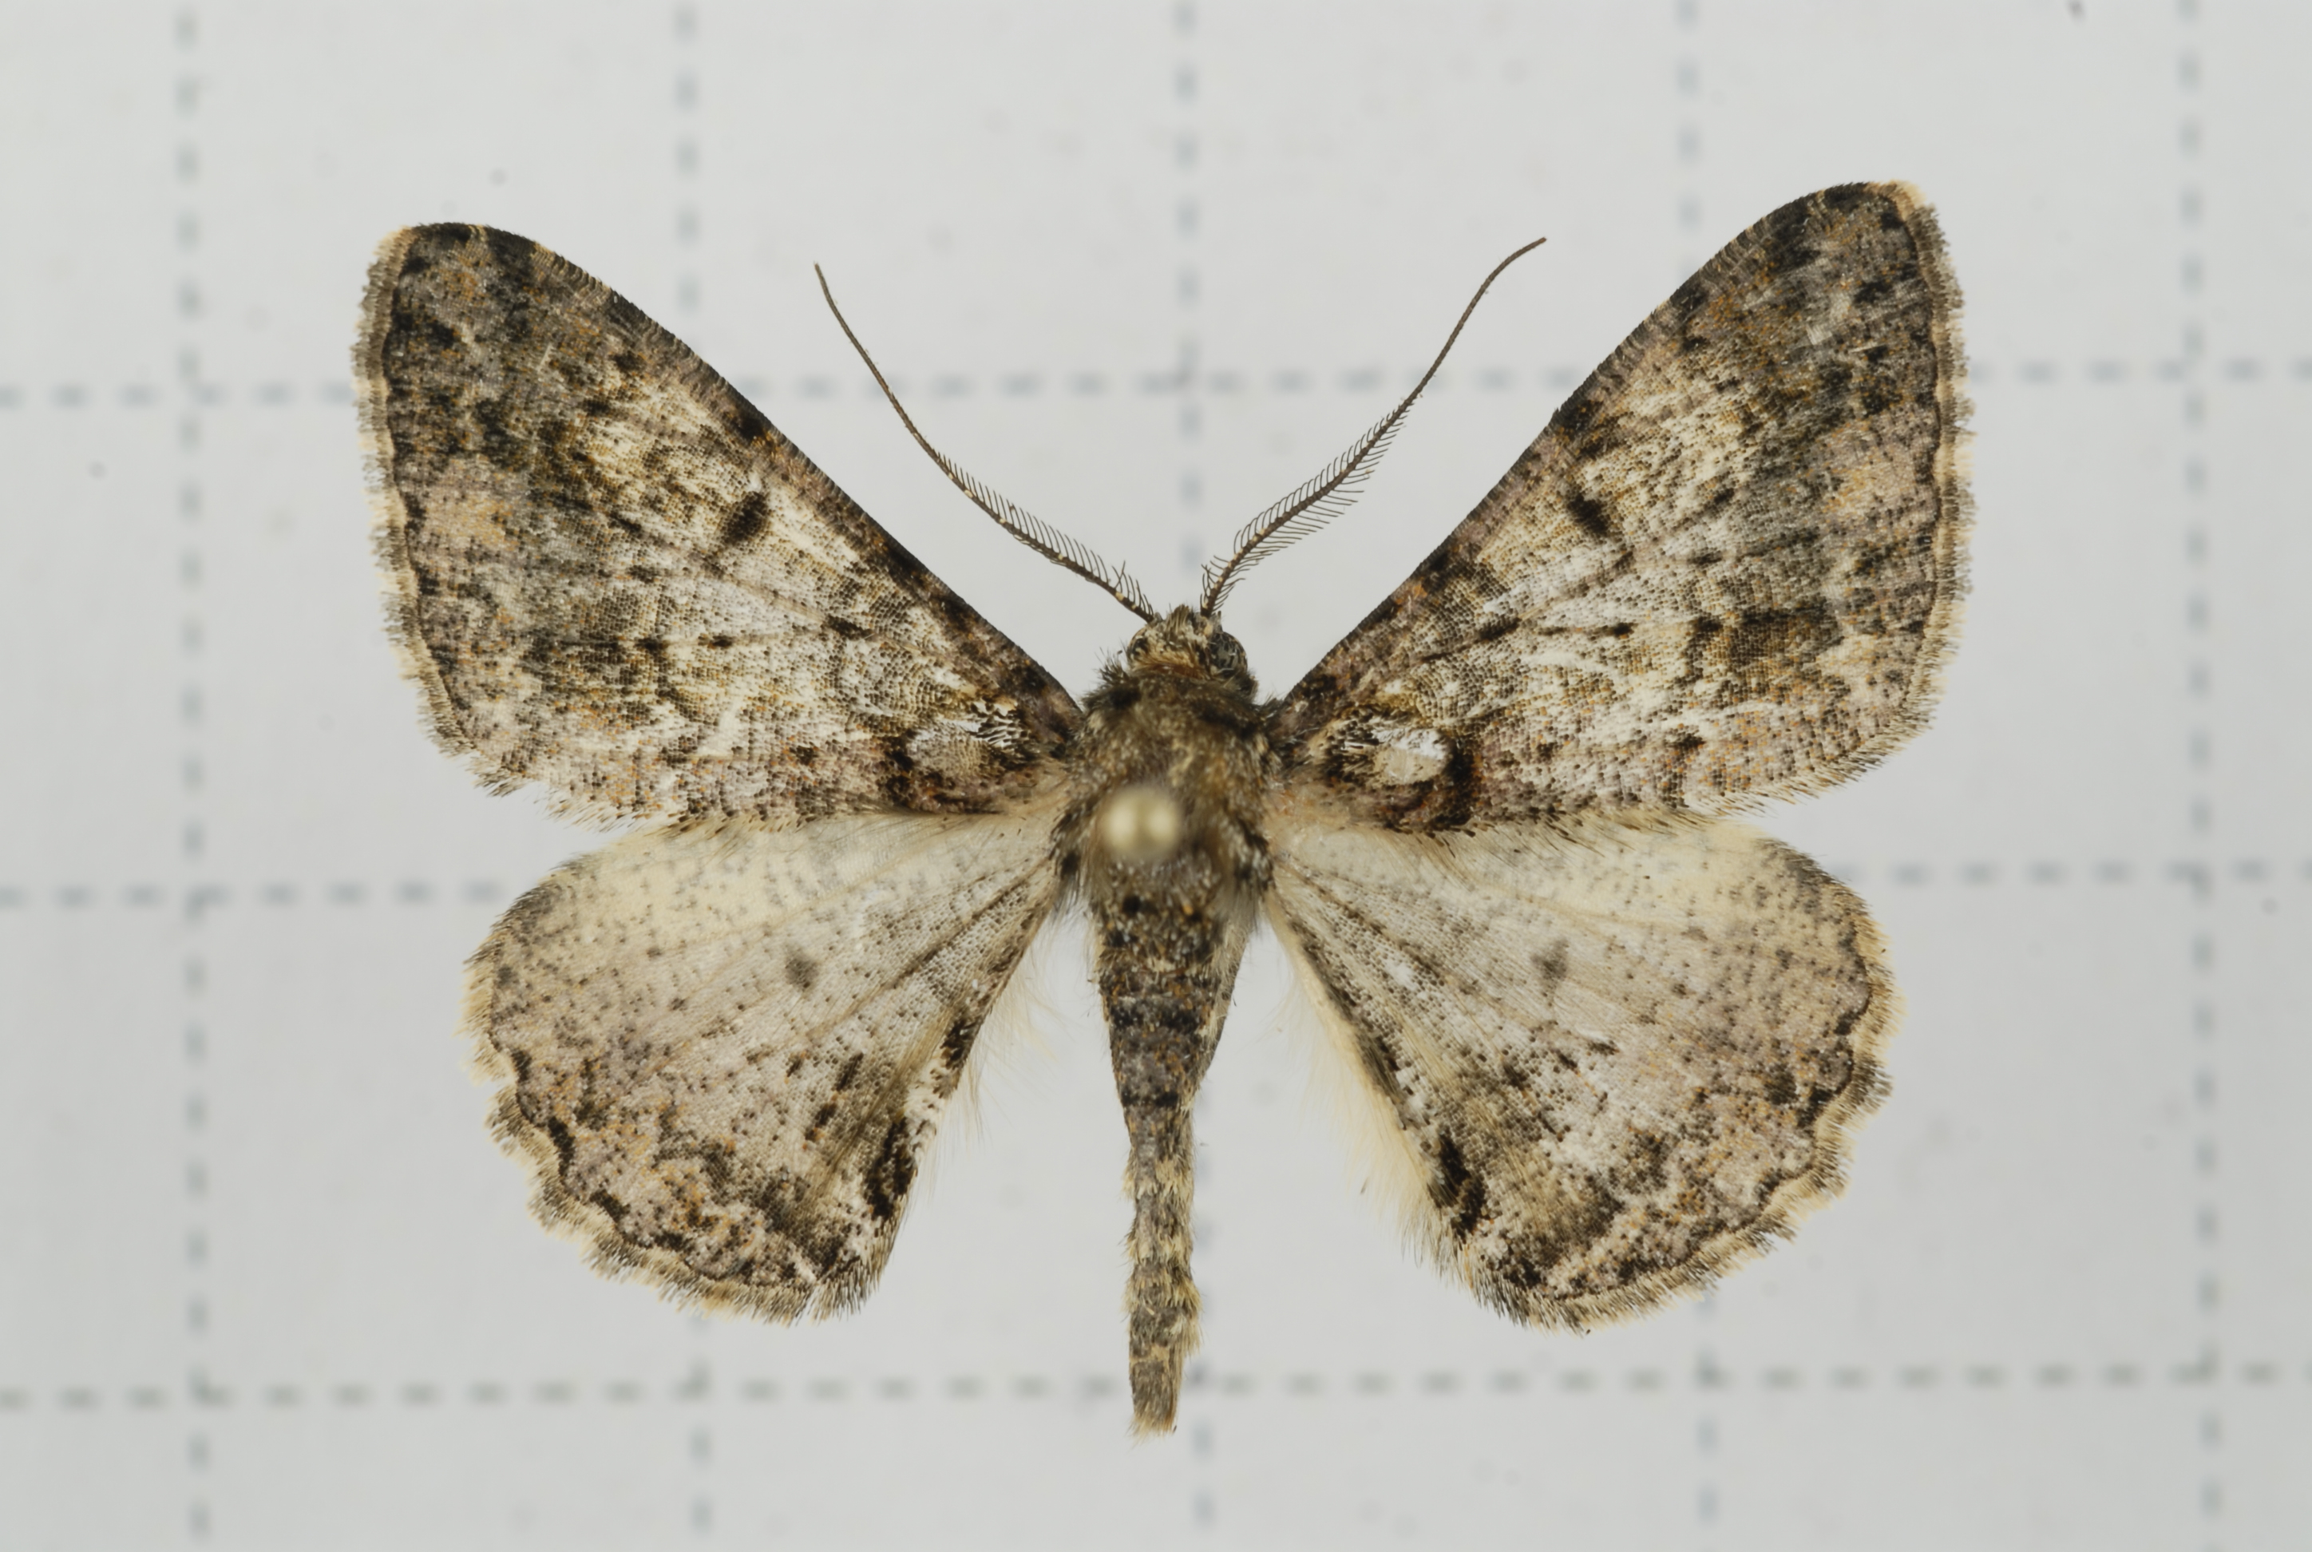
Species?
Alcis taiwanovariegata
